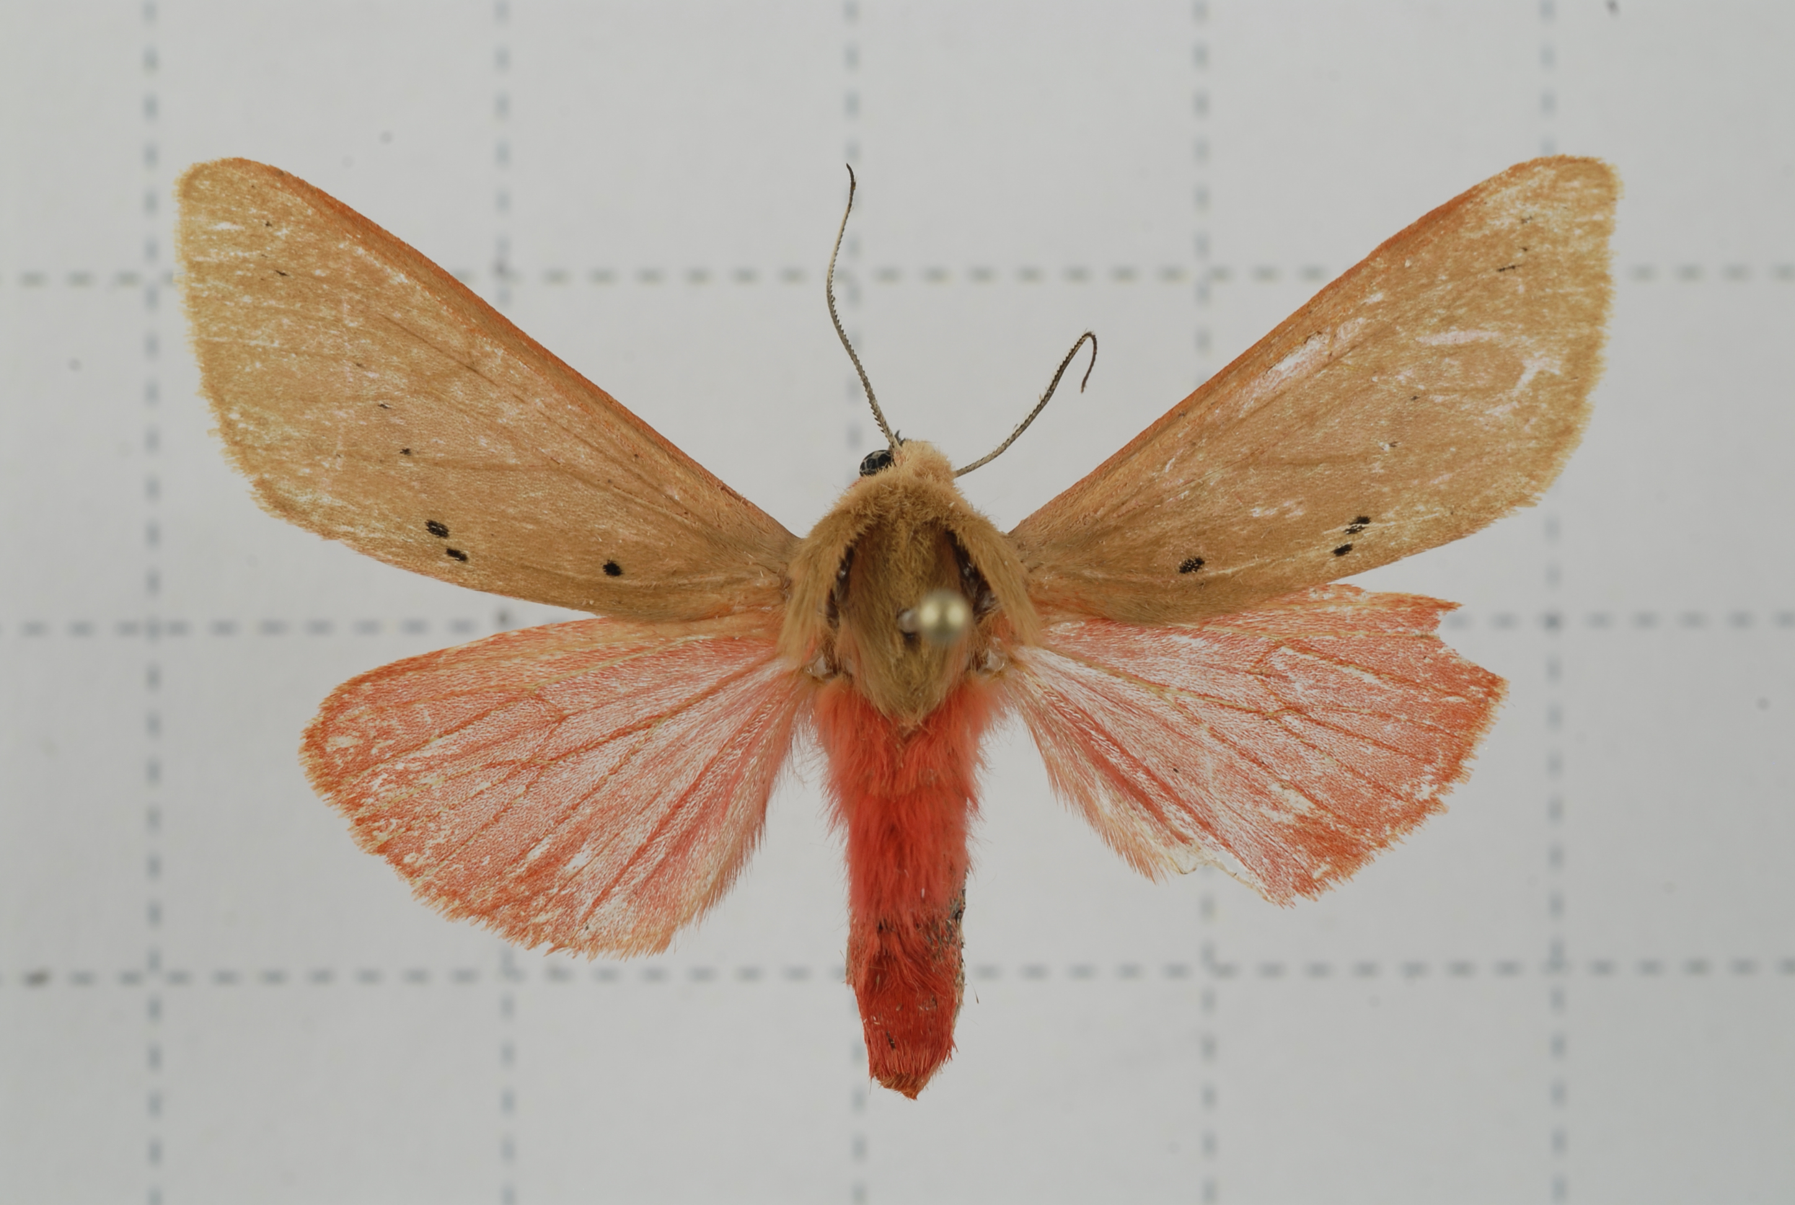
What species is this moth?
Spilarctia wilemani
